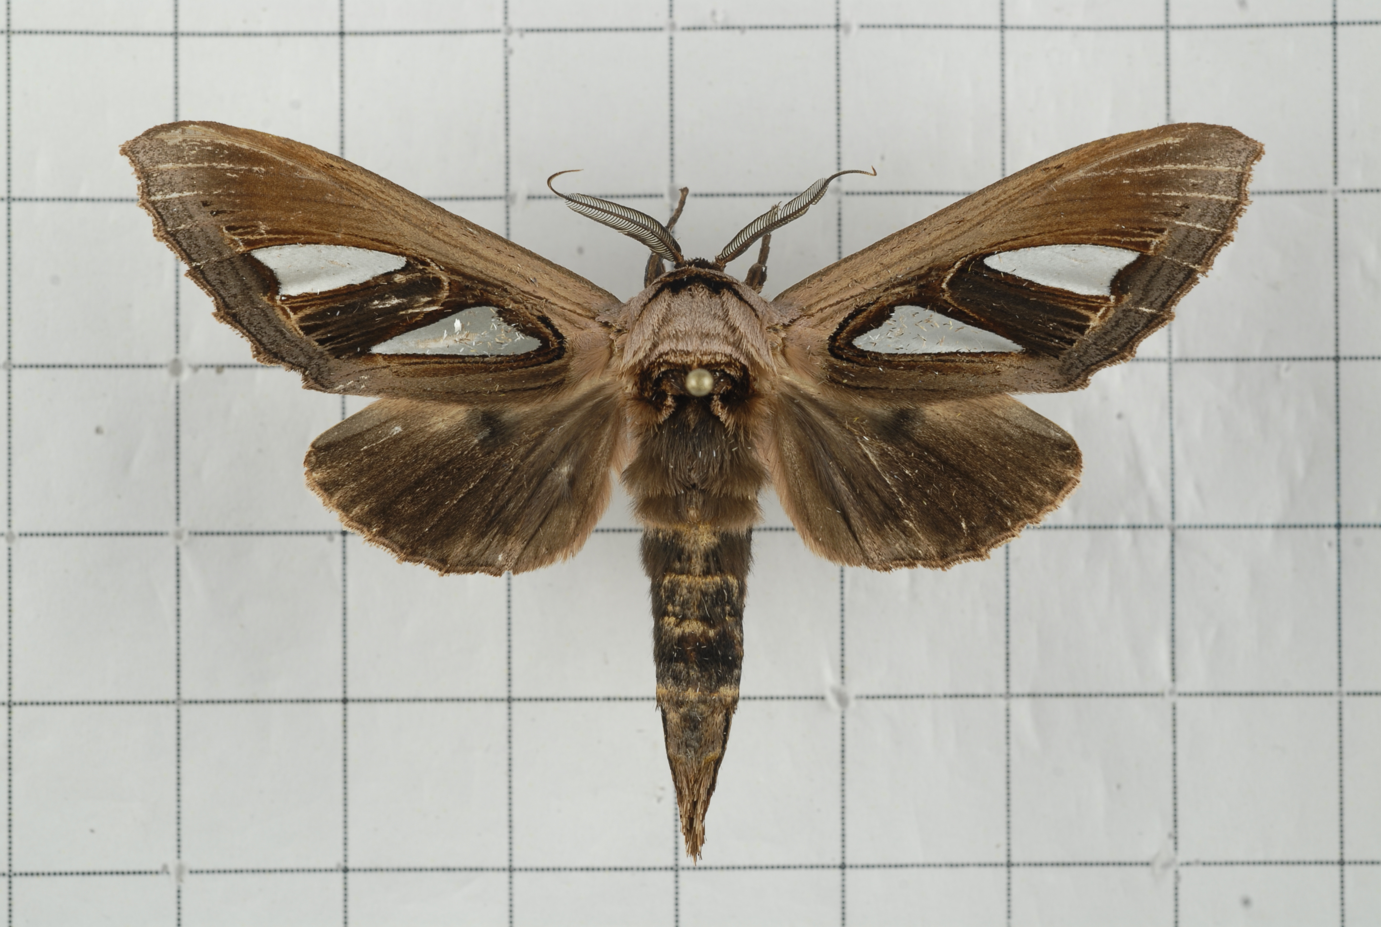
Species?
Tarsolepis japonica
